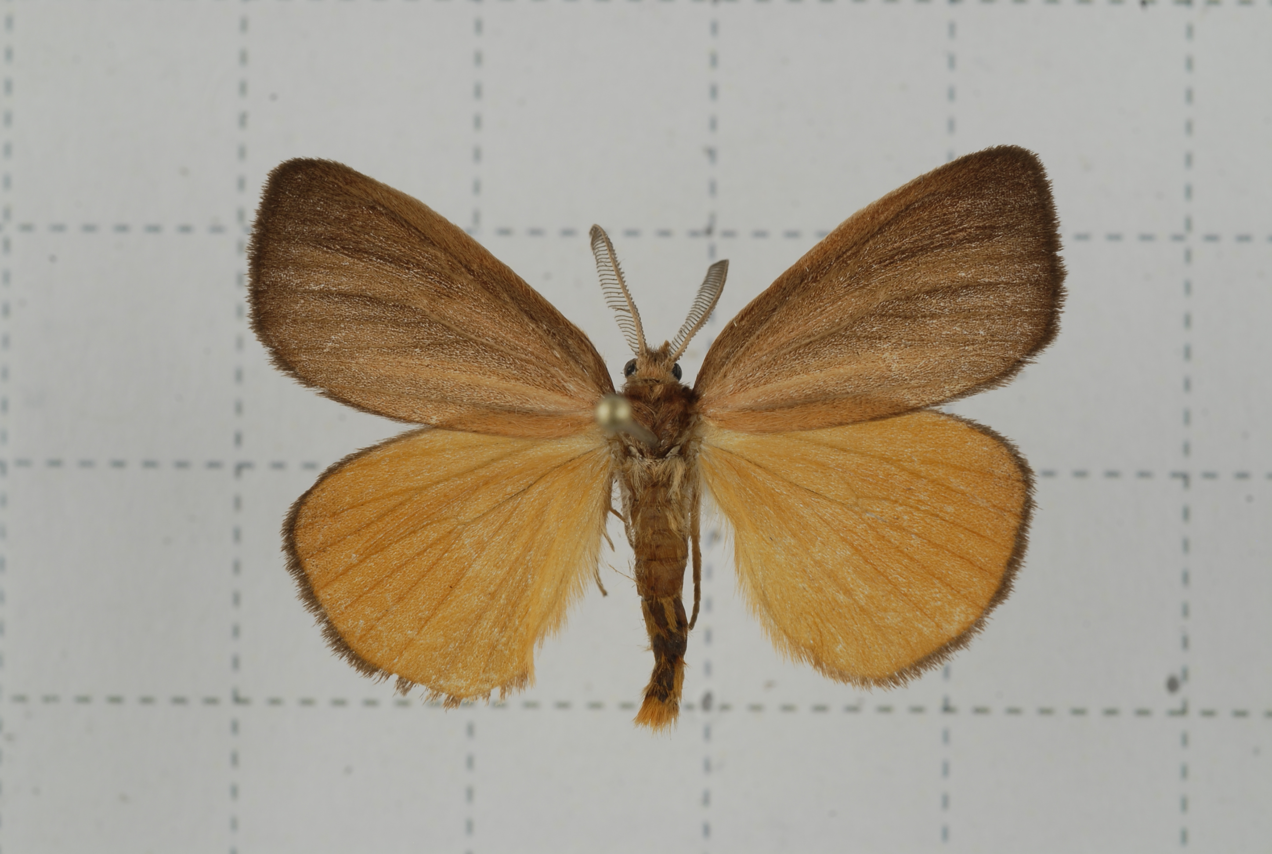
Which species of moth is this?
Pantana substrigosa
